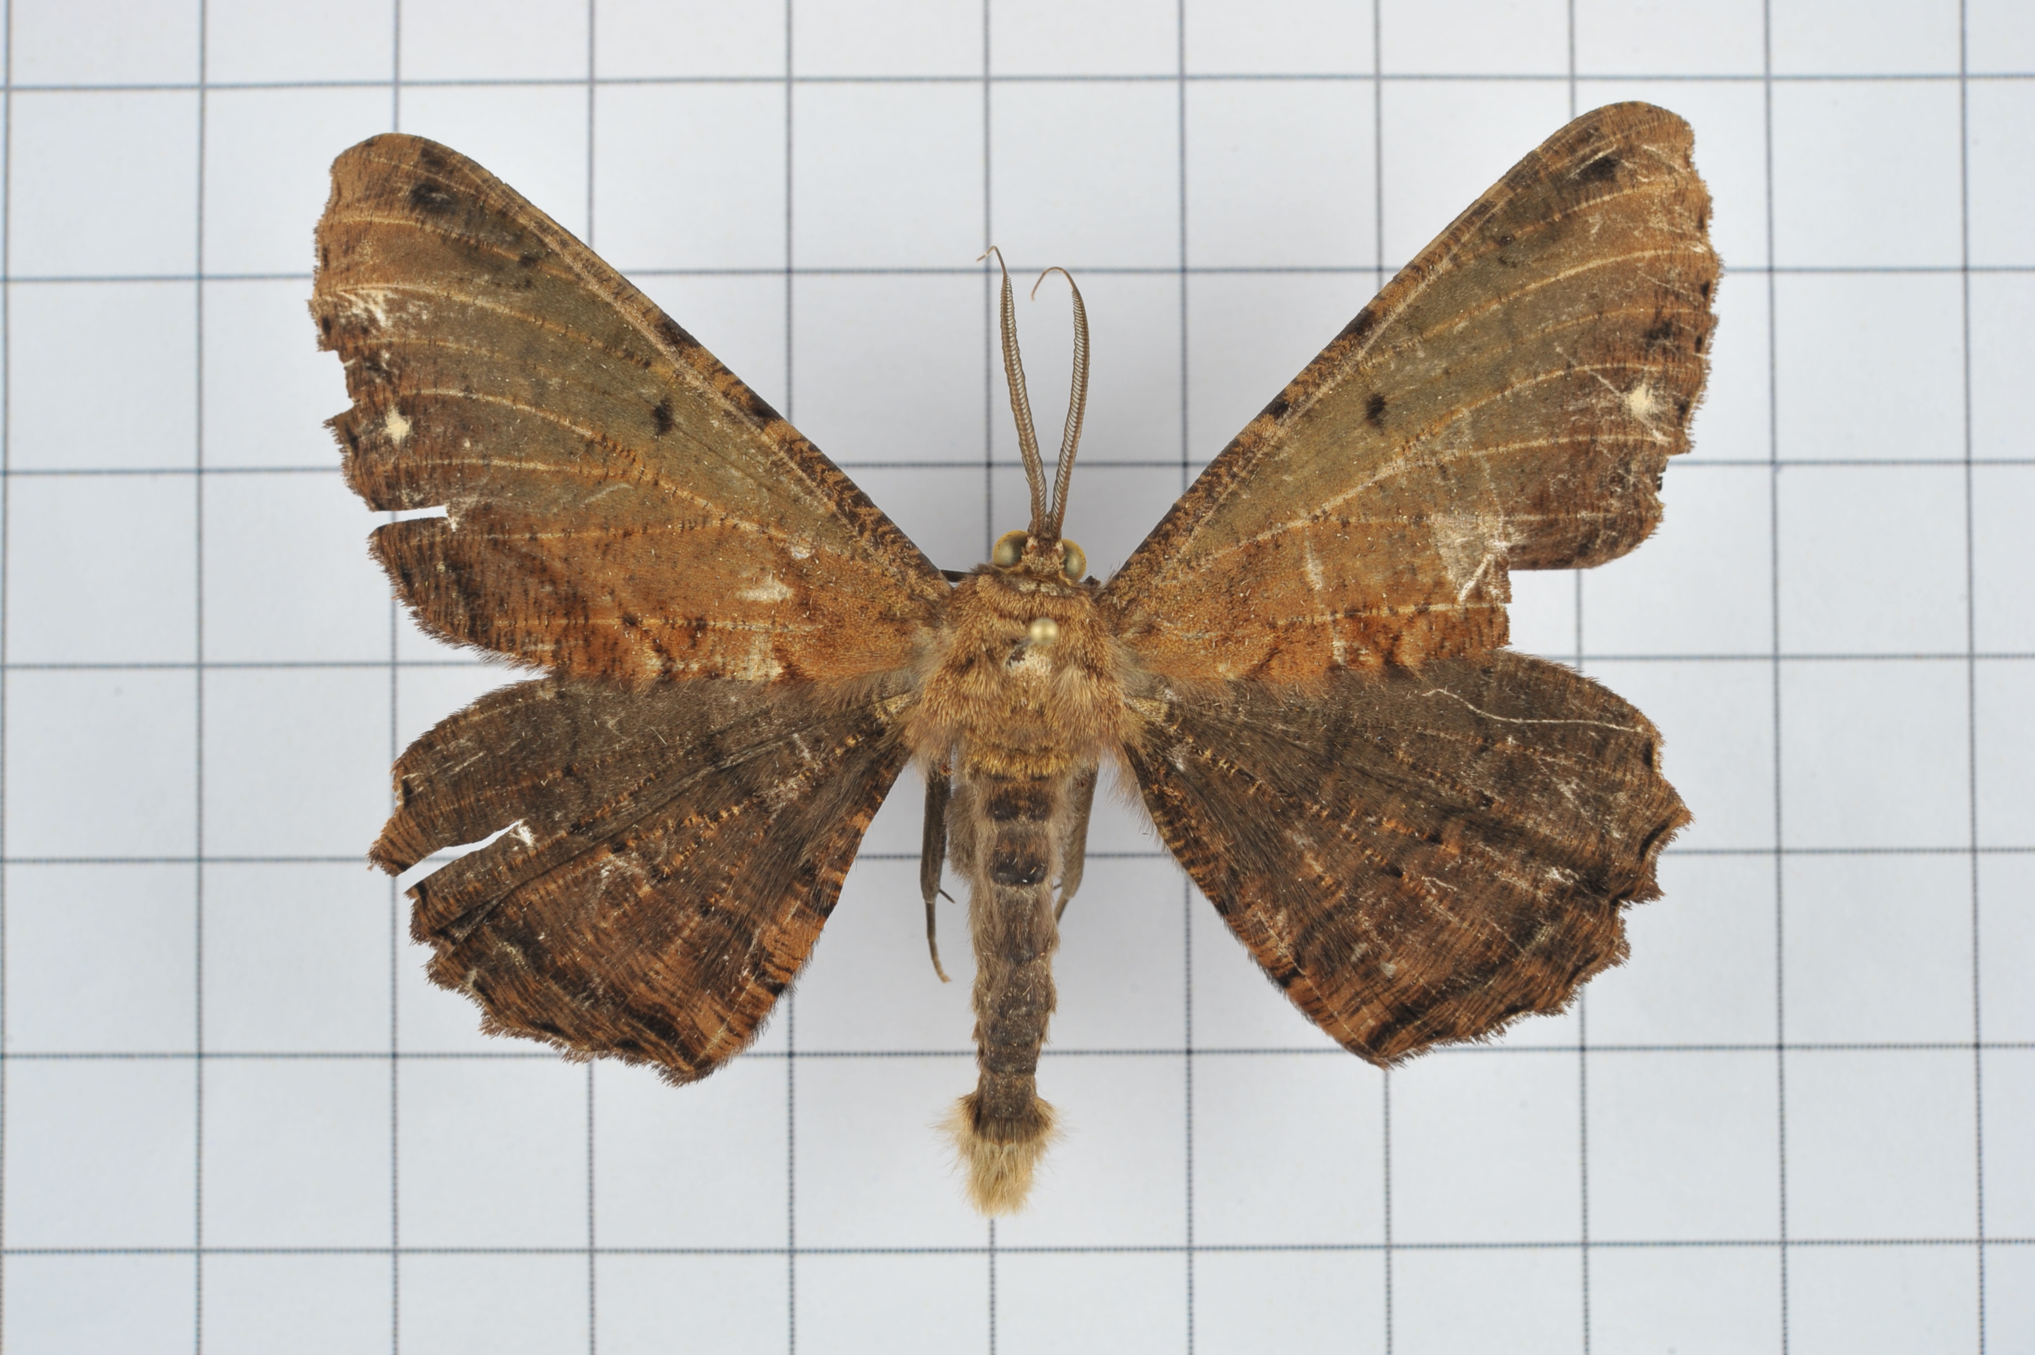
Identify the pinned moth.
Chorodna creataria
